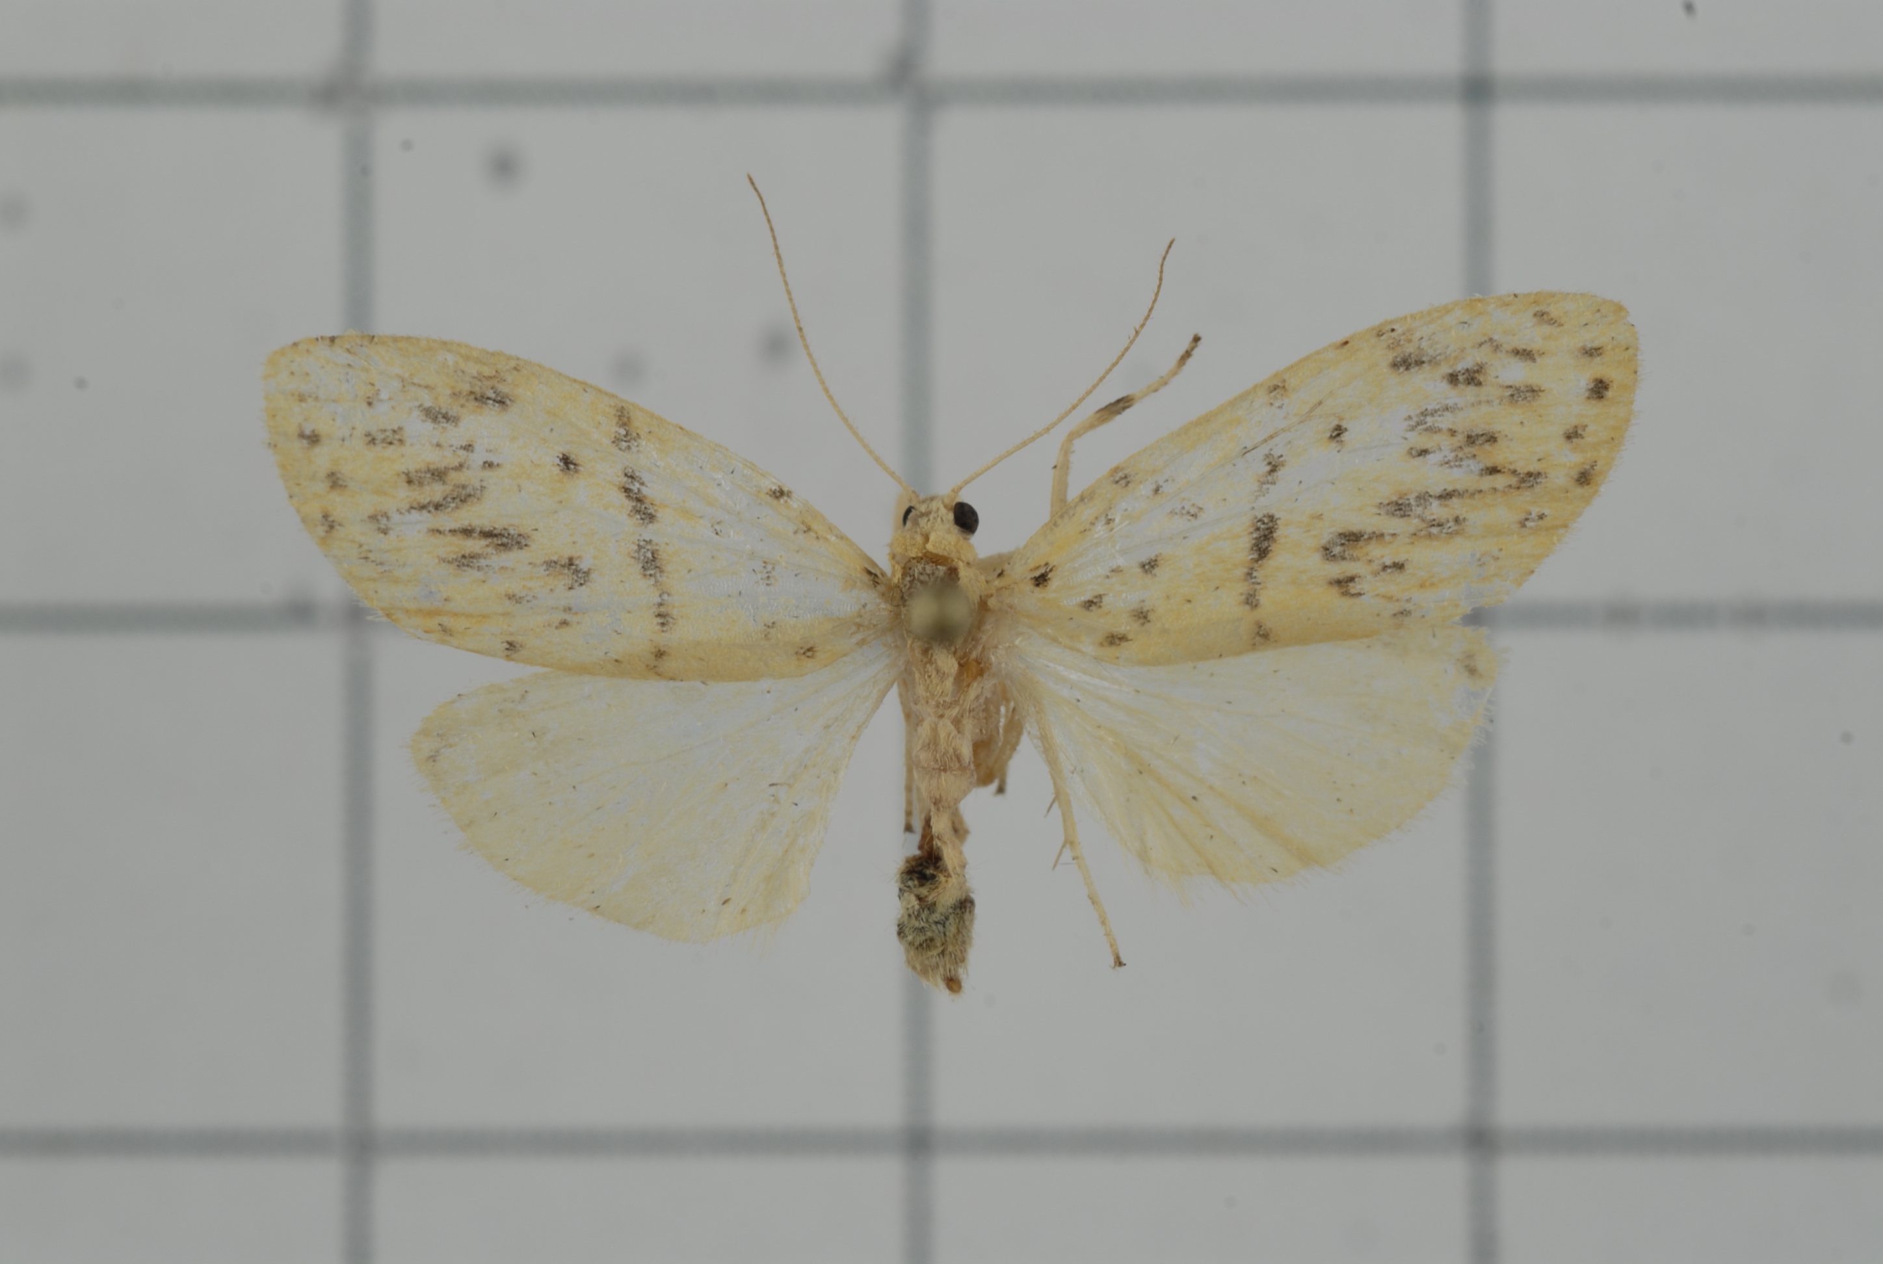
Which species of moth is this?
Huangilene alikangiae alikangiae
